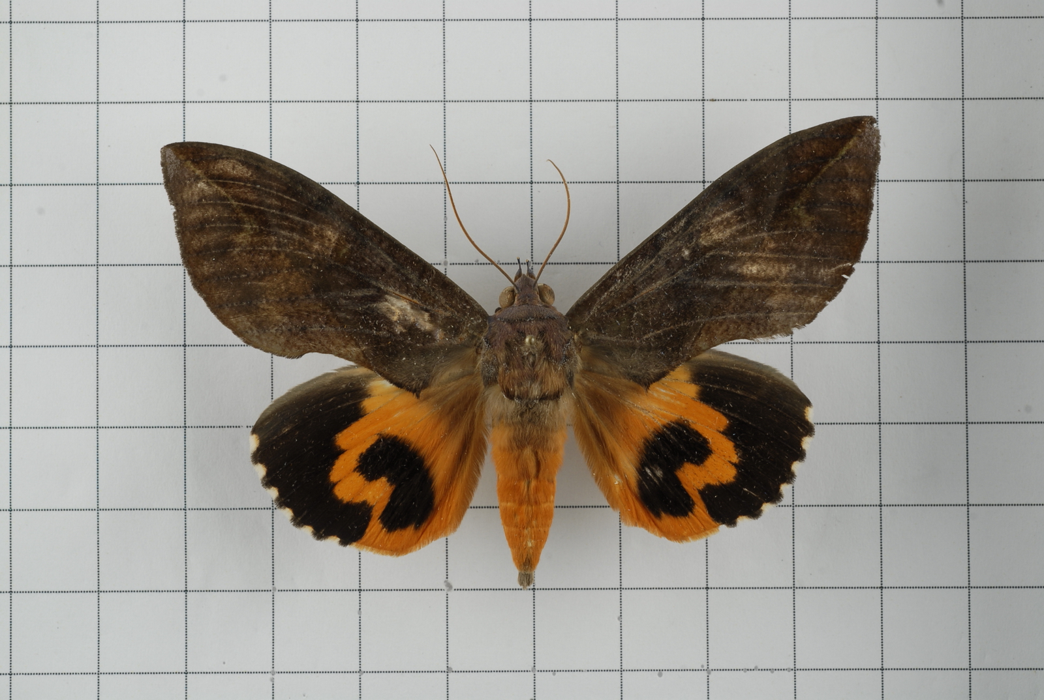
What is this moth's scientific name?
Eudocima phalonia
